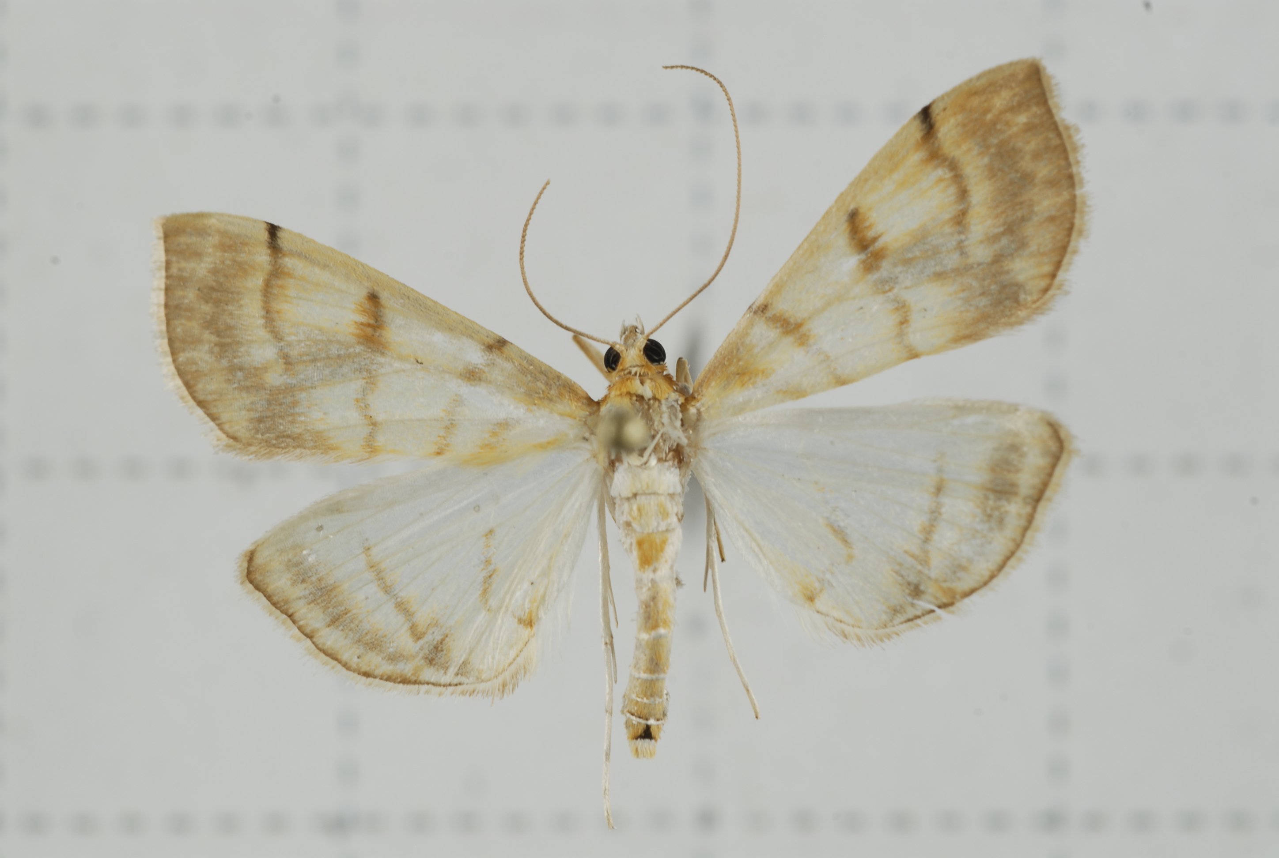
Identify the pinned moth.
Pagyda nebulosa
